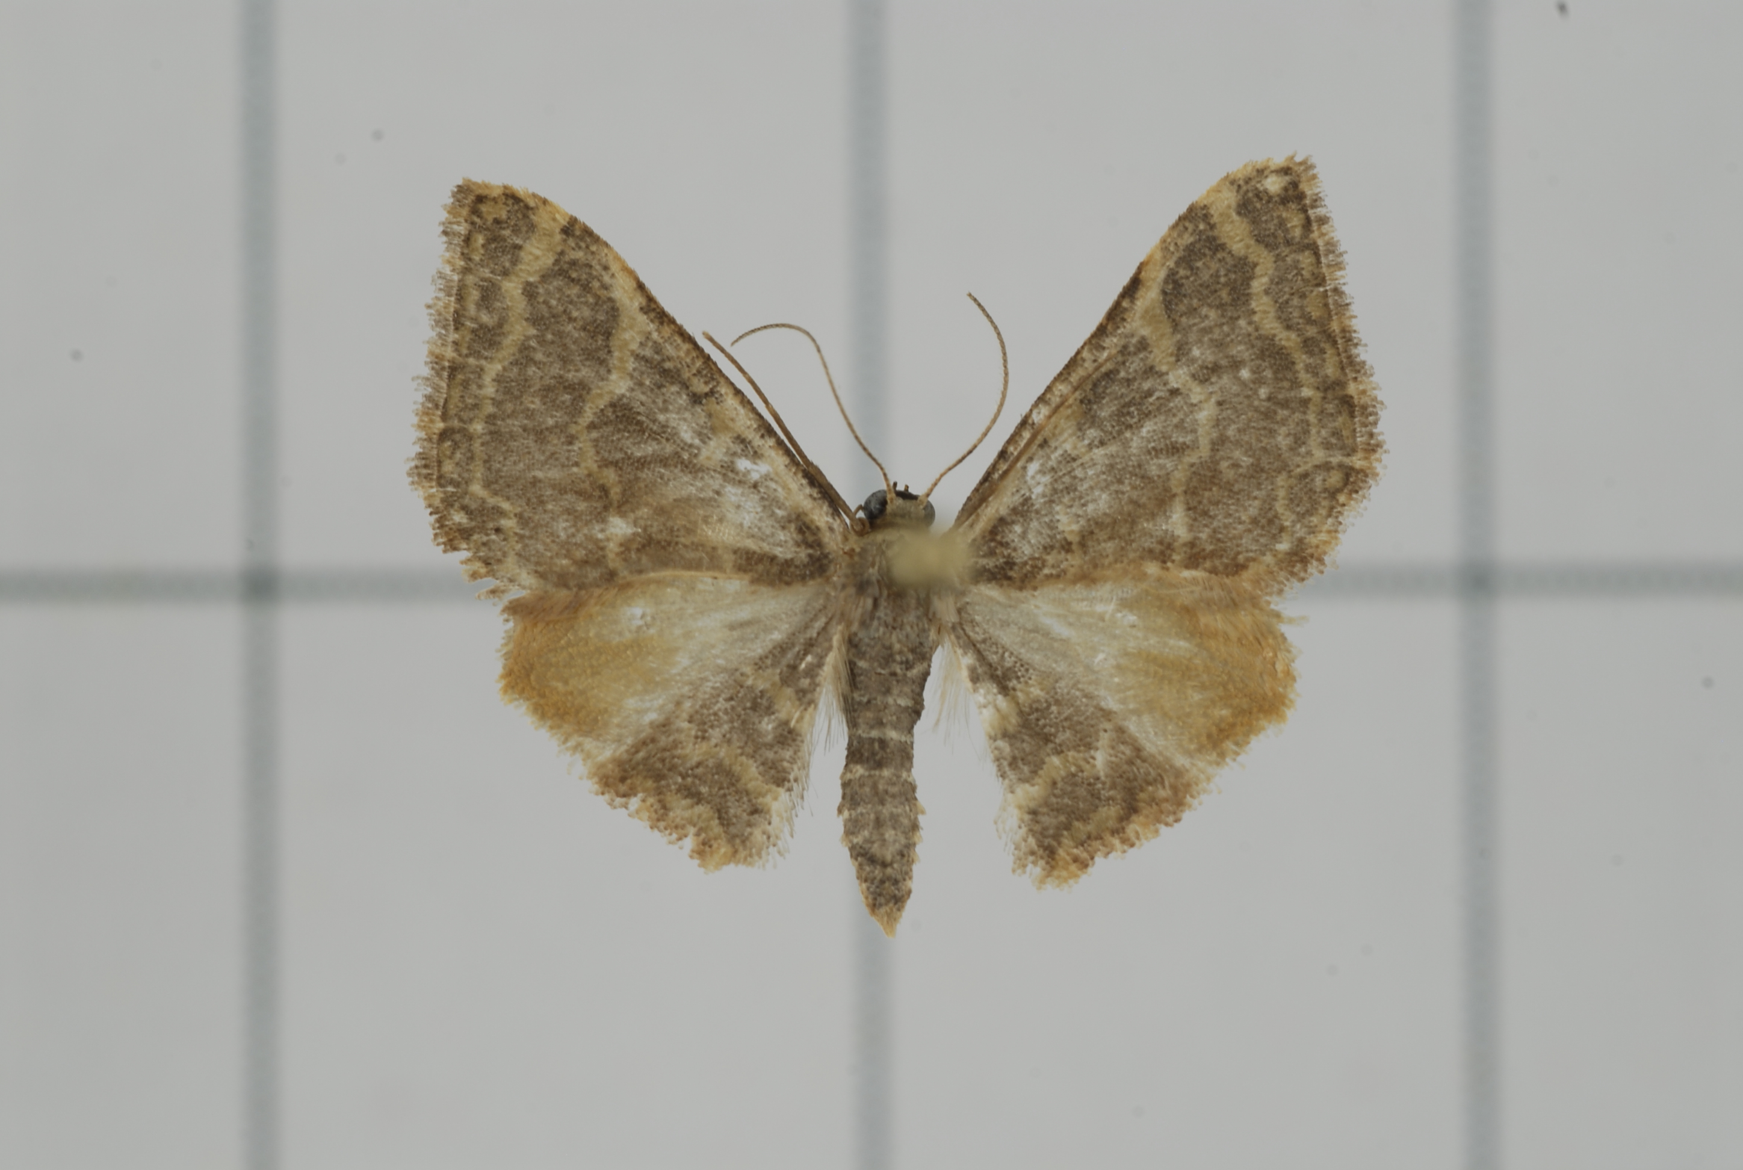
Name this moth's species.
Lophophleps purpurea
